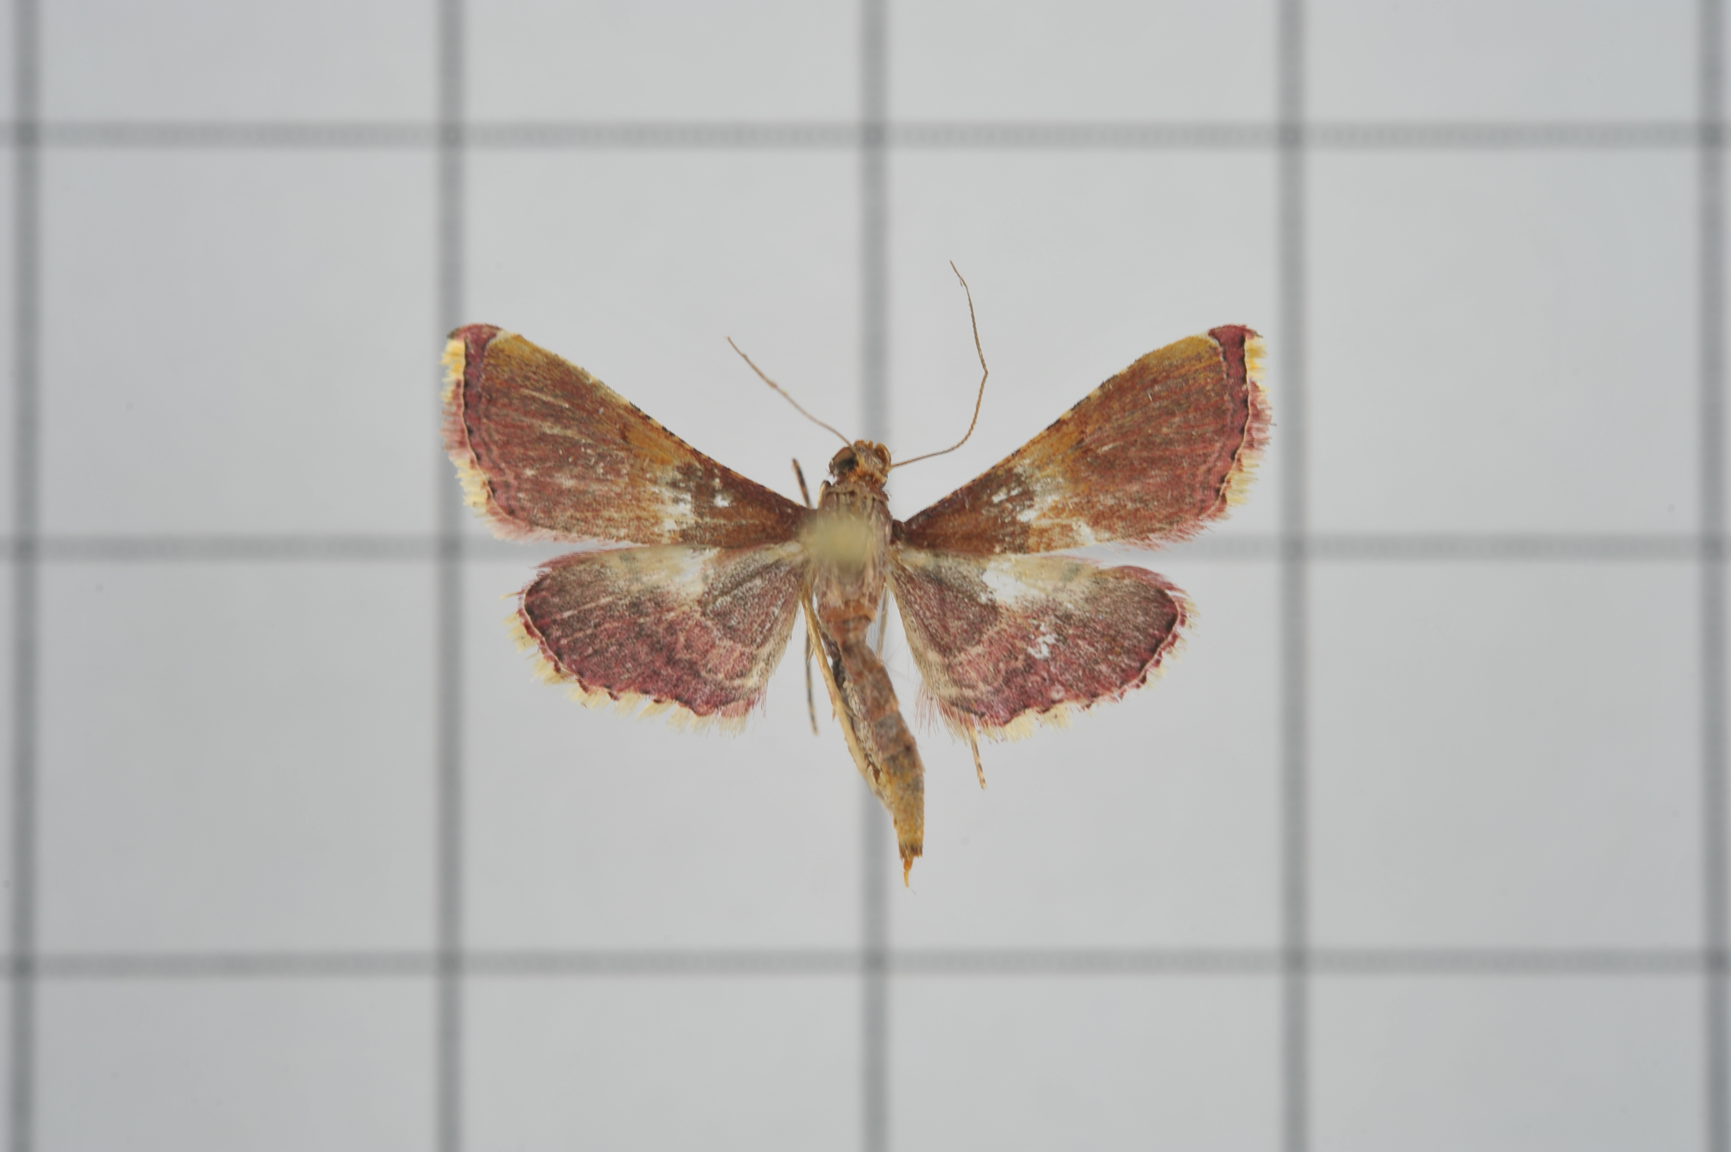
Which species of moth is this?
Endotricha olivacealis
